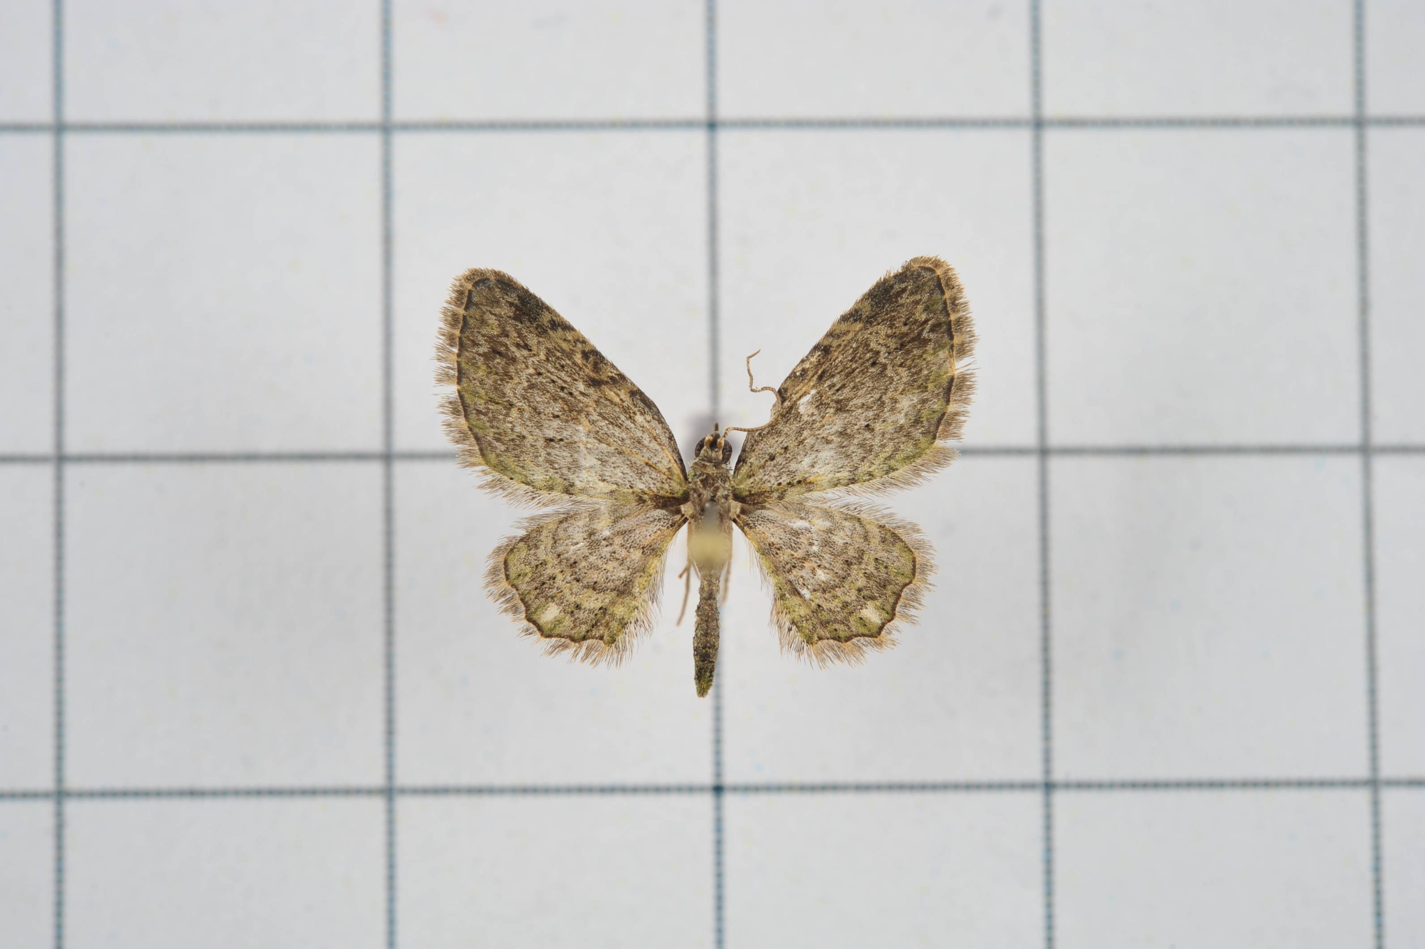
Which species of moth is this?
Axinoptera taiwana
